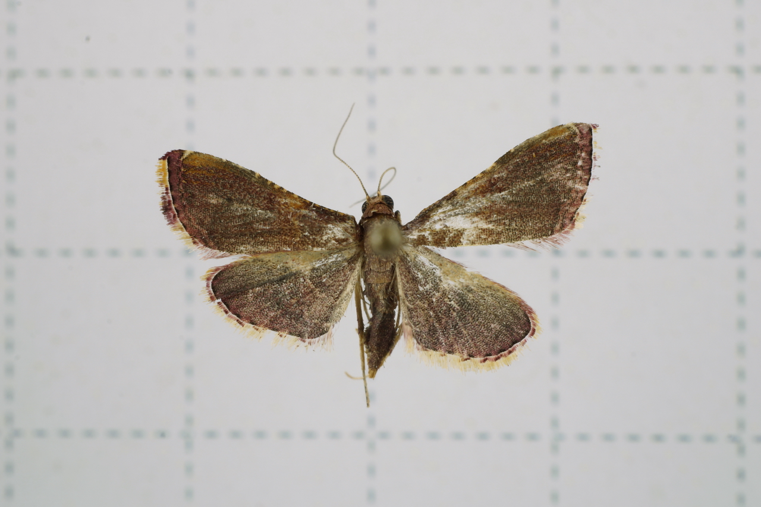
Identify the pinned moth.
Endotricha olivacealis
